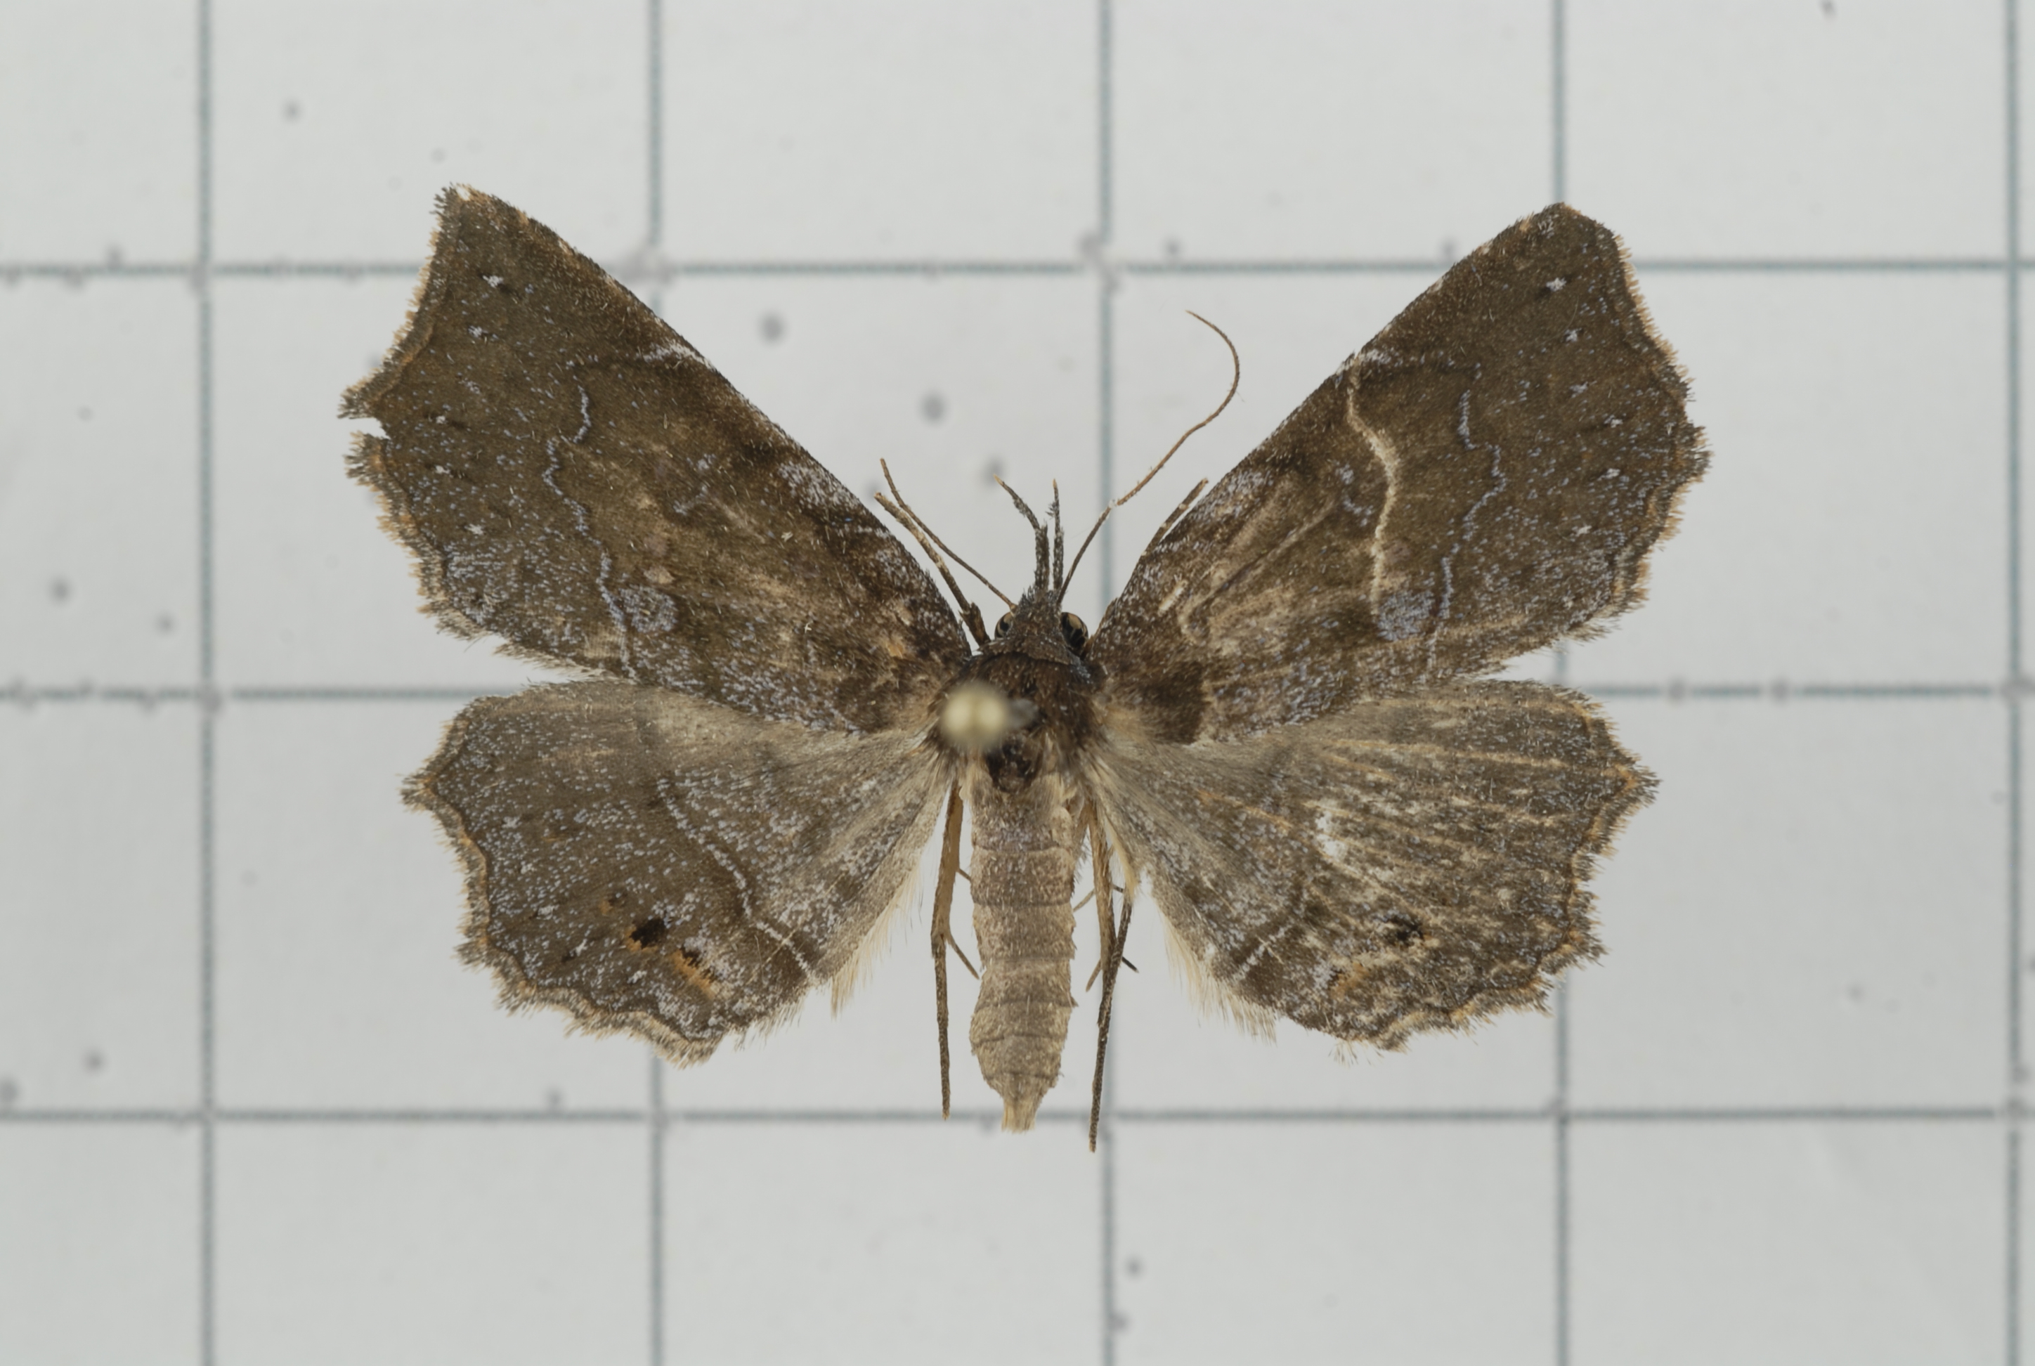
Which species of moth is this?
Eutrogia morosa
